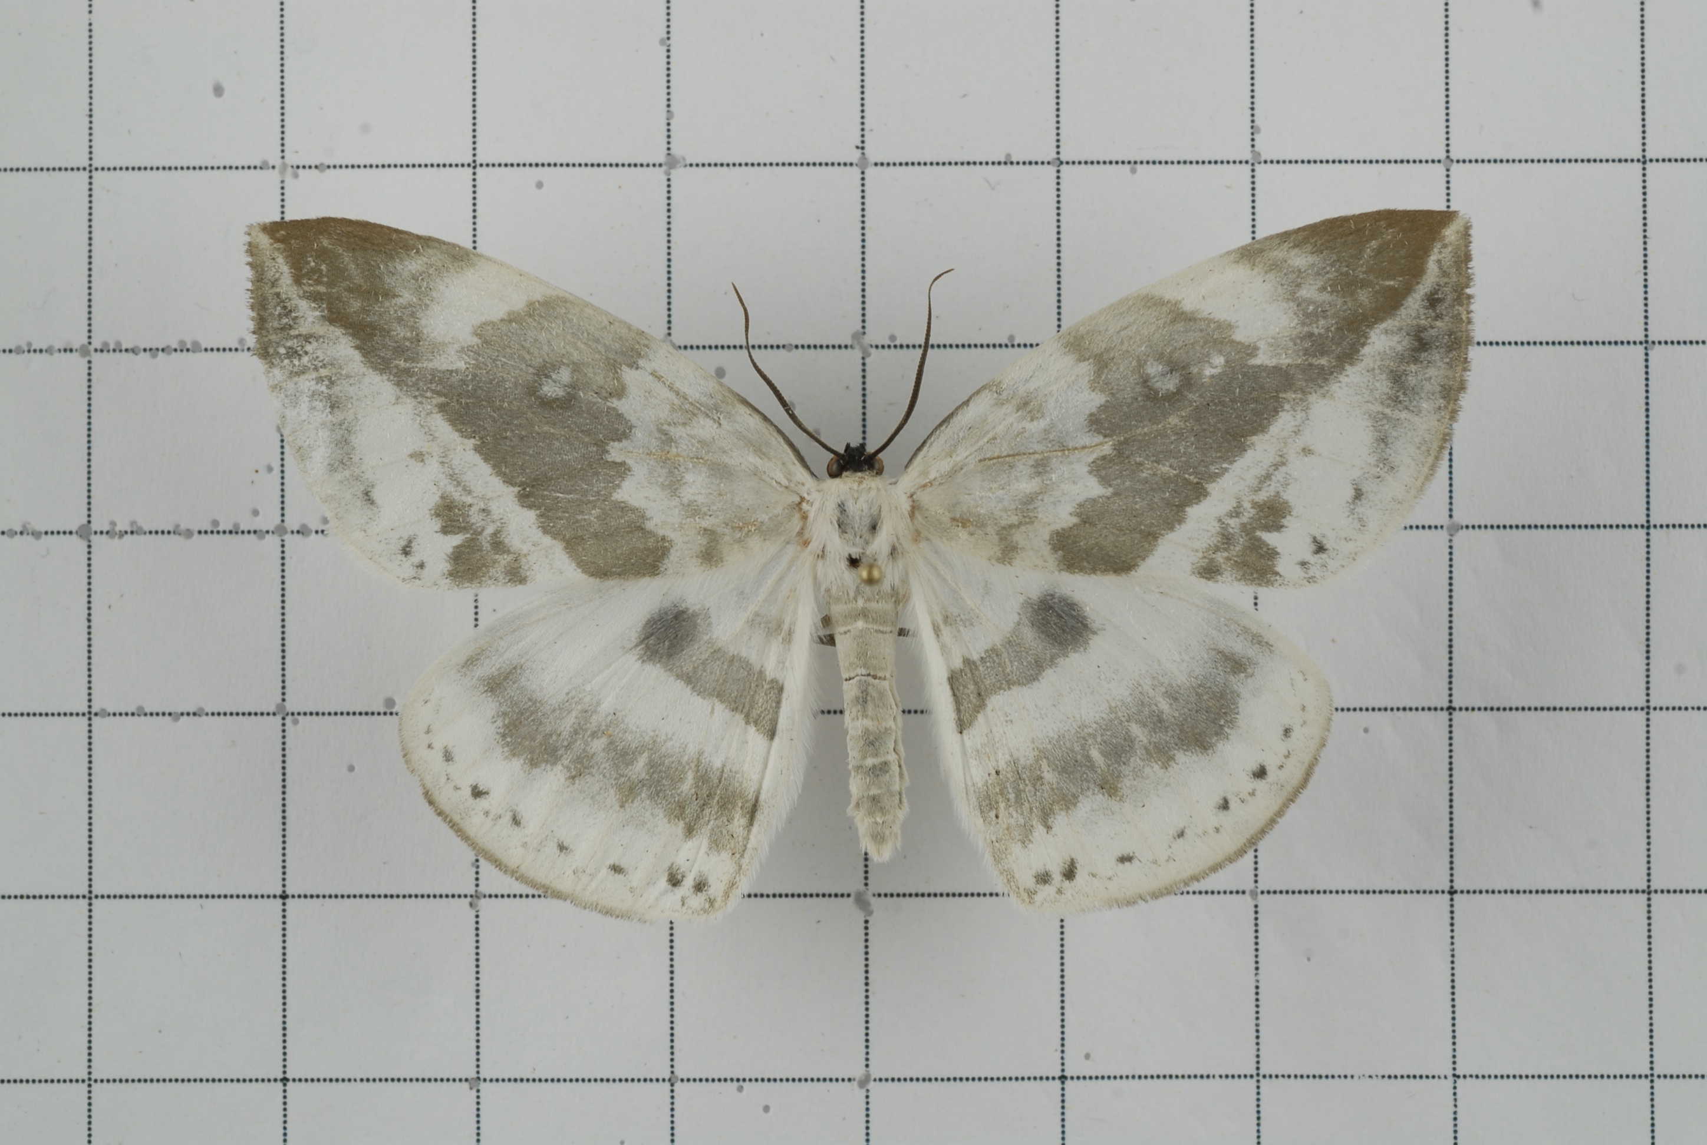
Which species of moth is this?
Cyclidia substigmaria substigmaria
